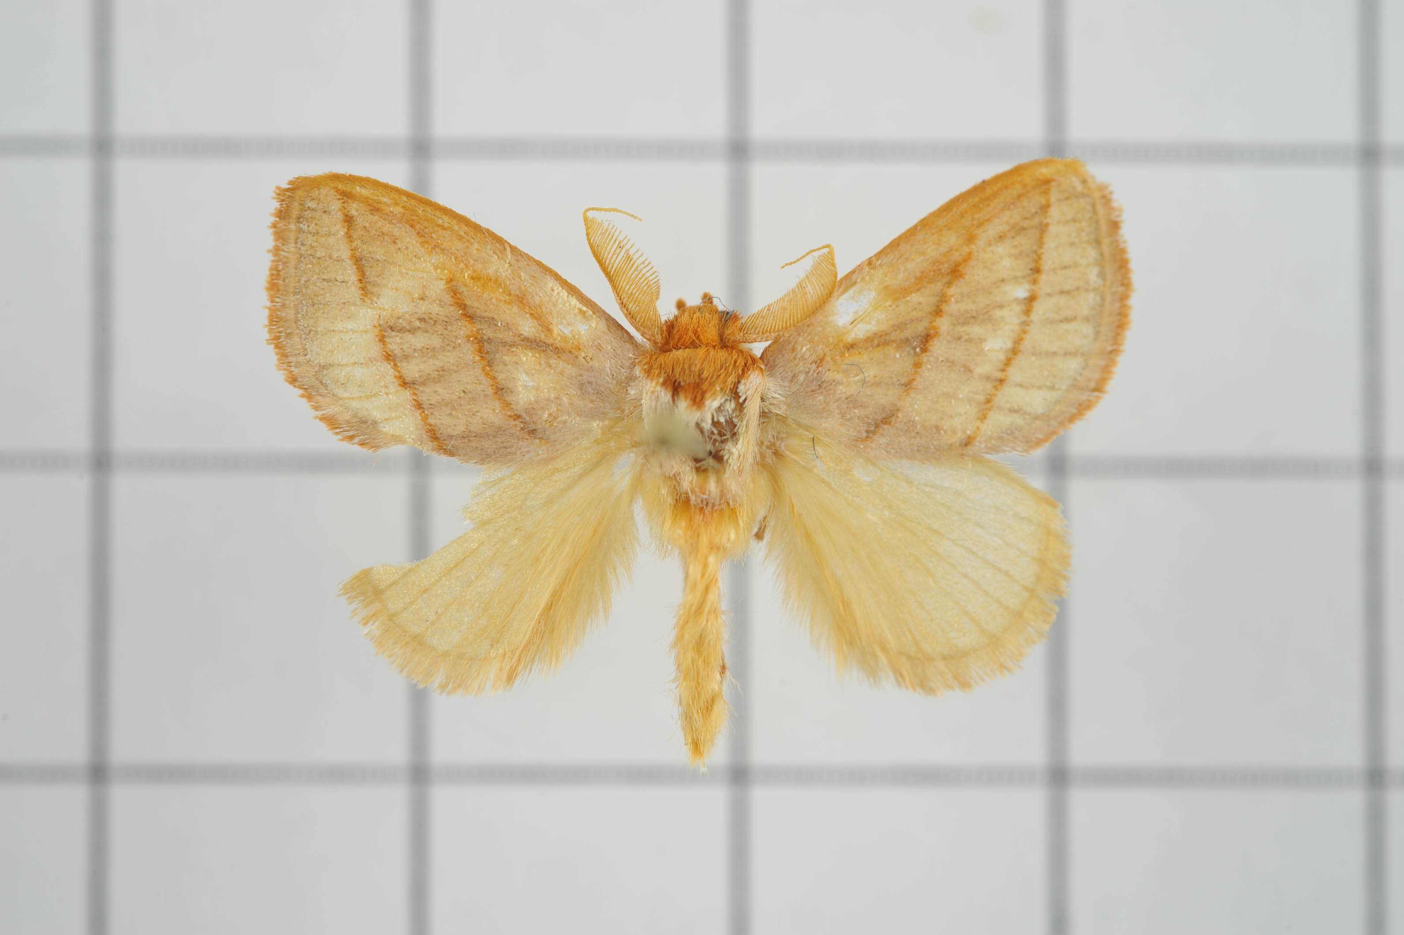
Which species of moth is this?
Cania heppneri
